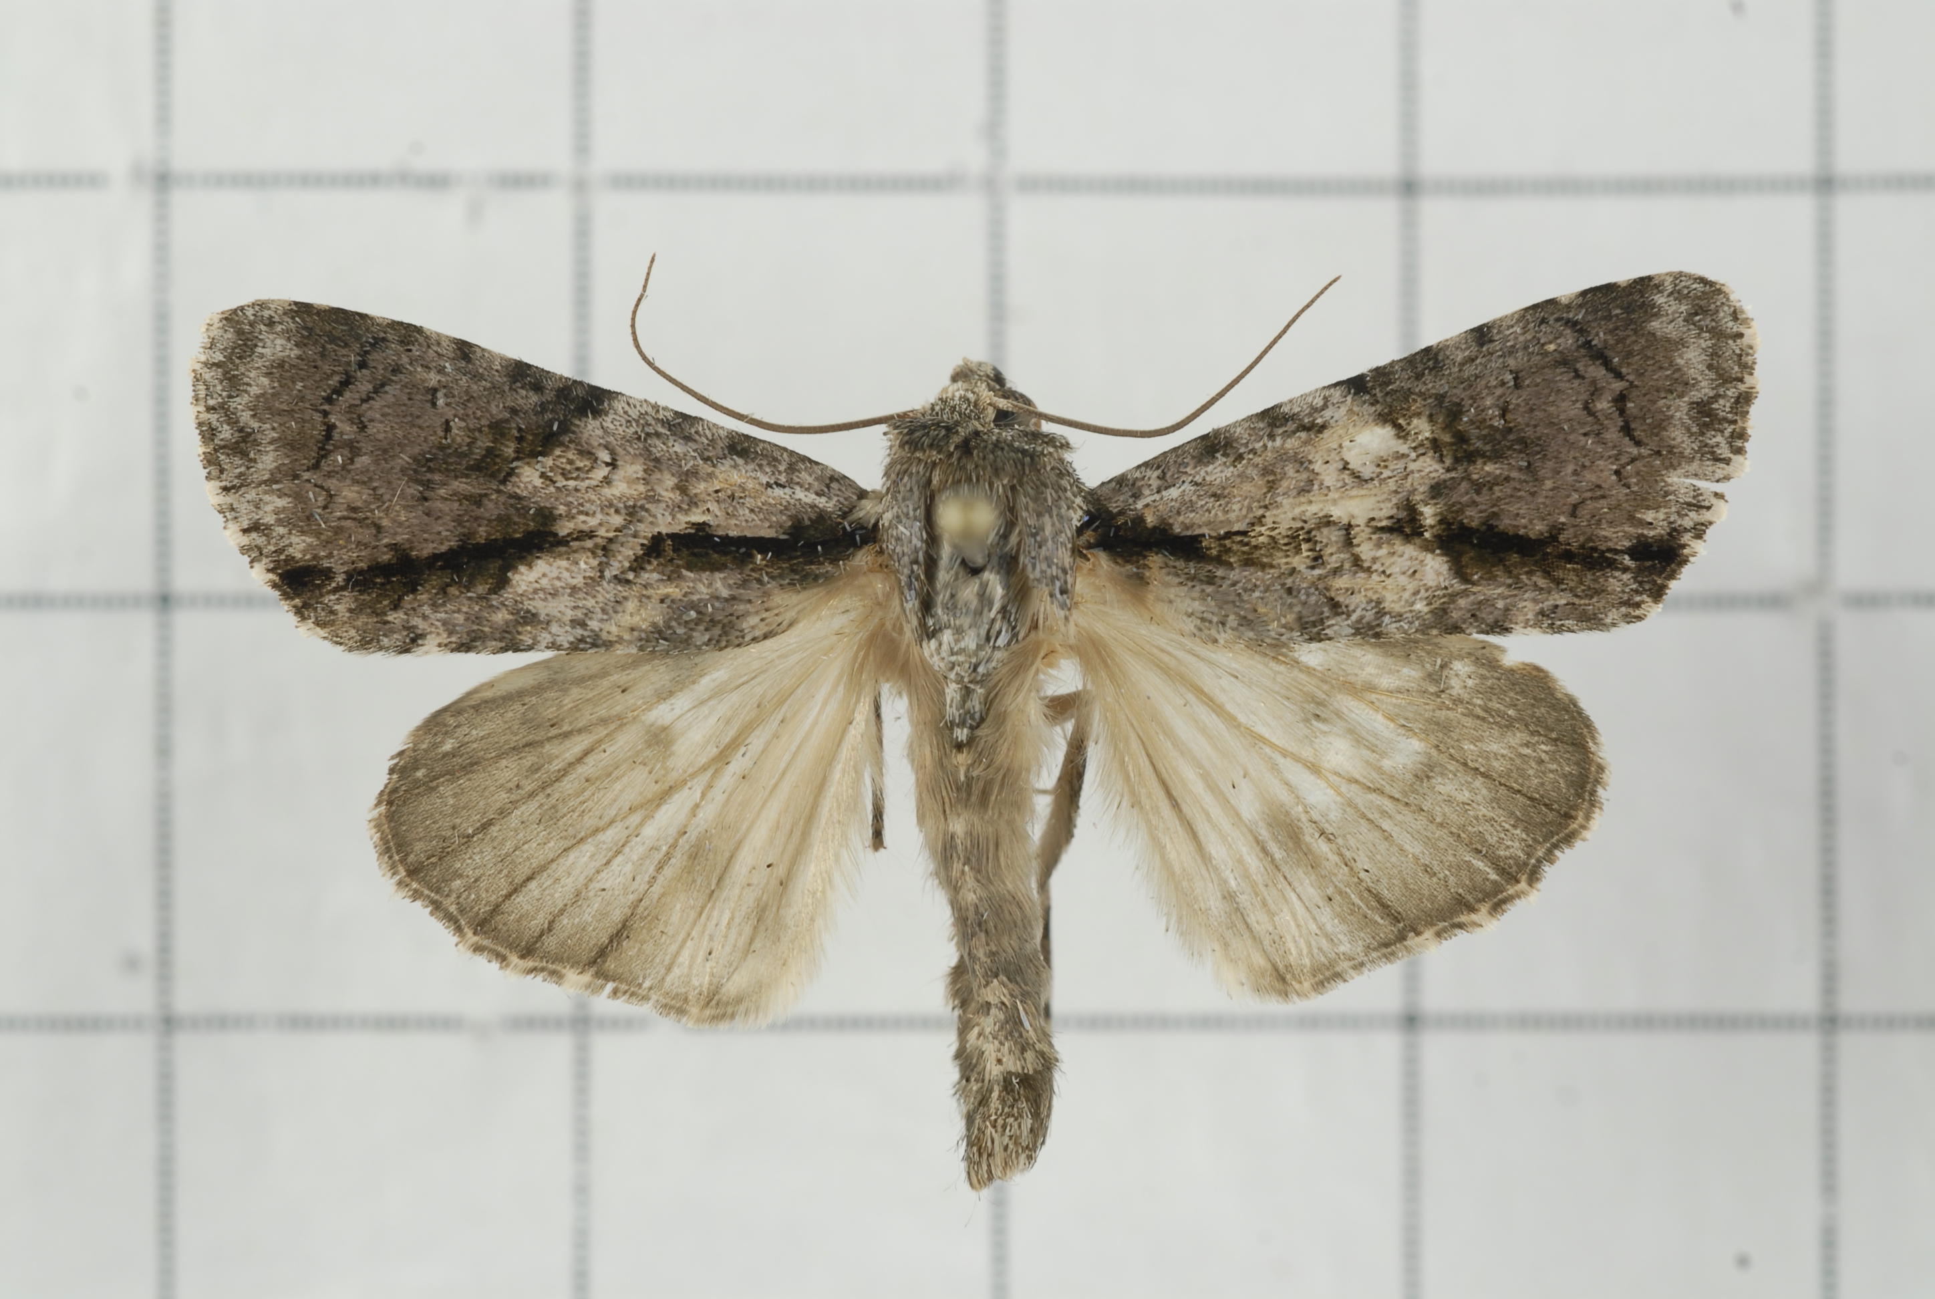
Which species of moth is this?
Fascionycta fasciata
